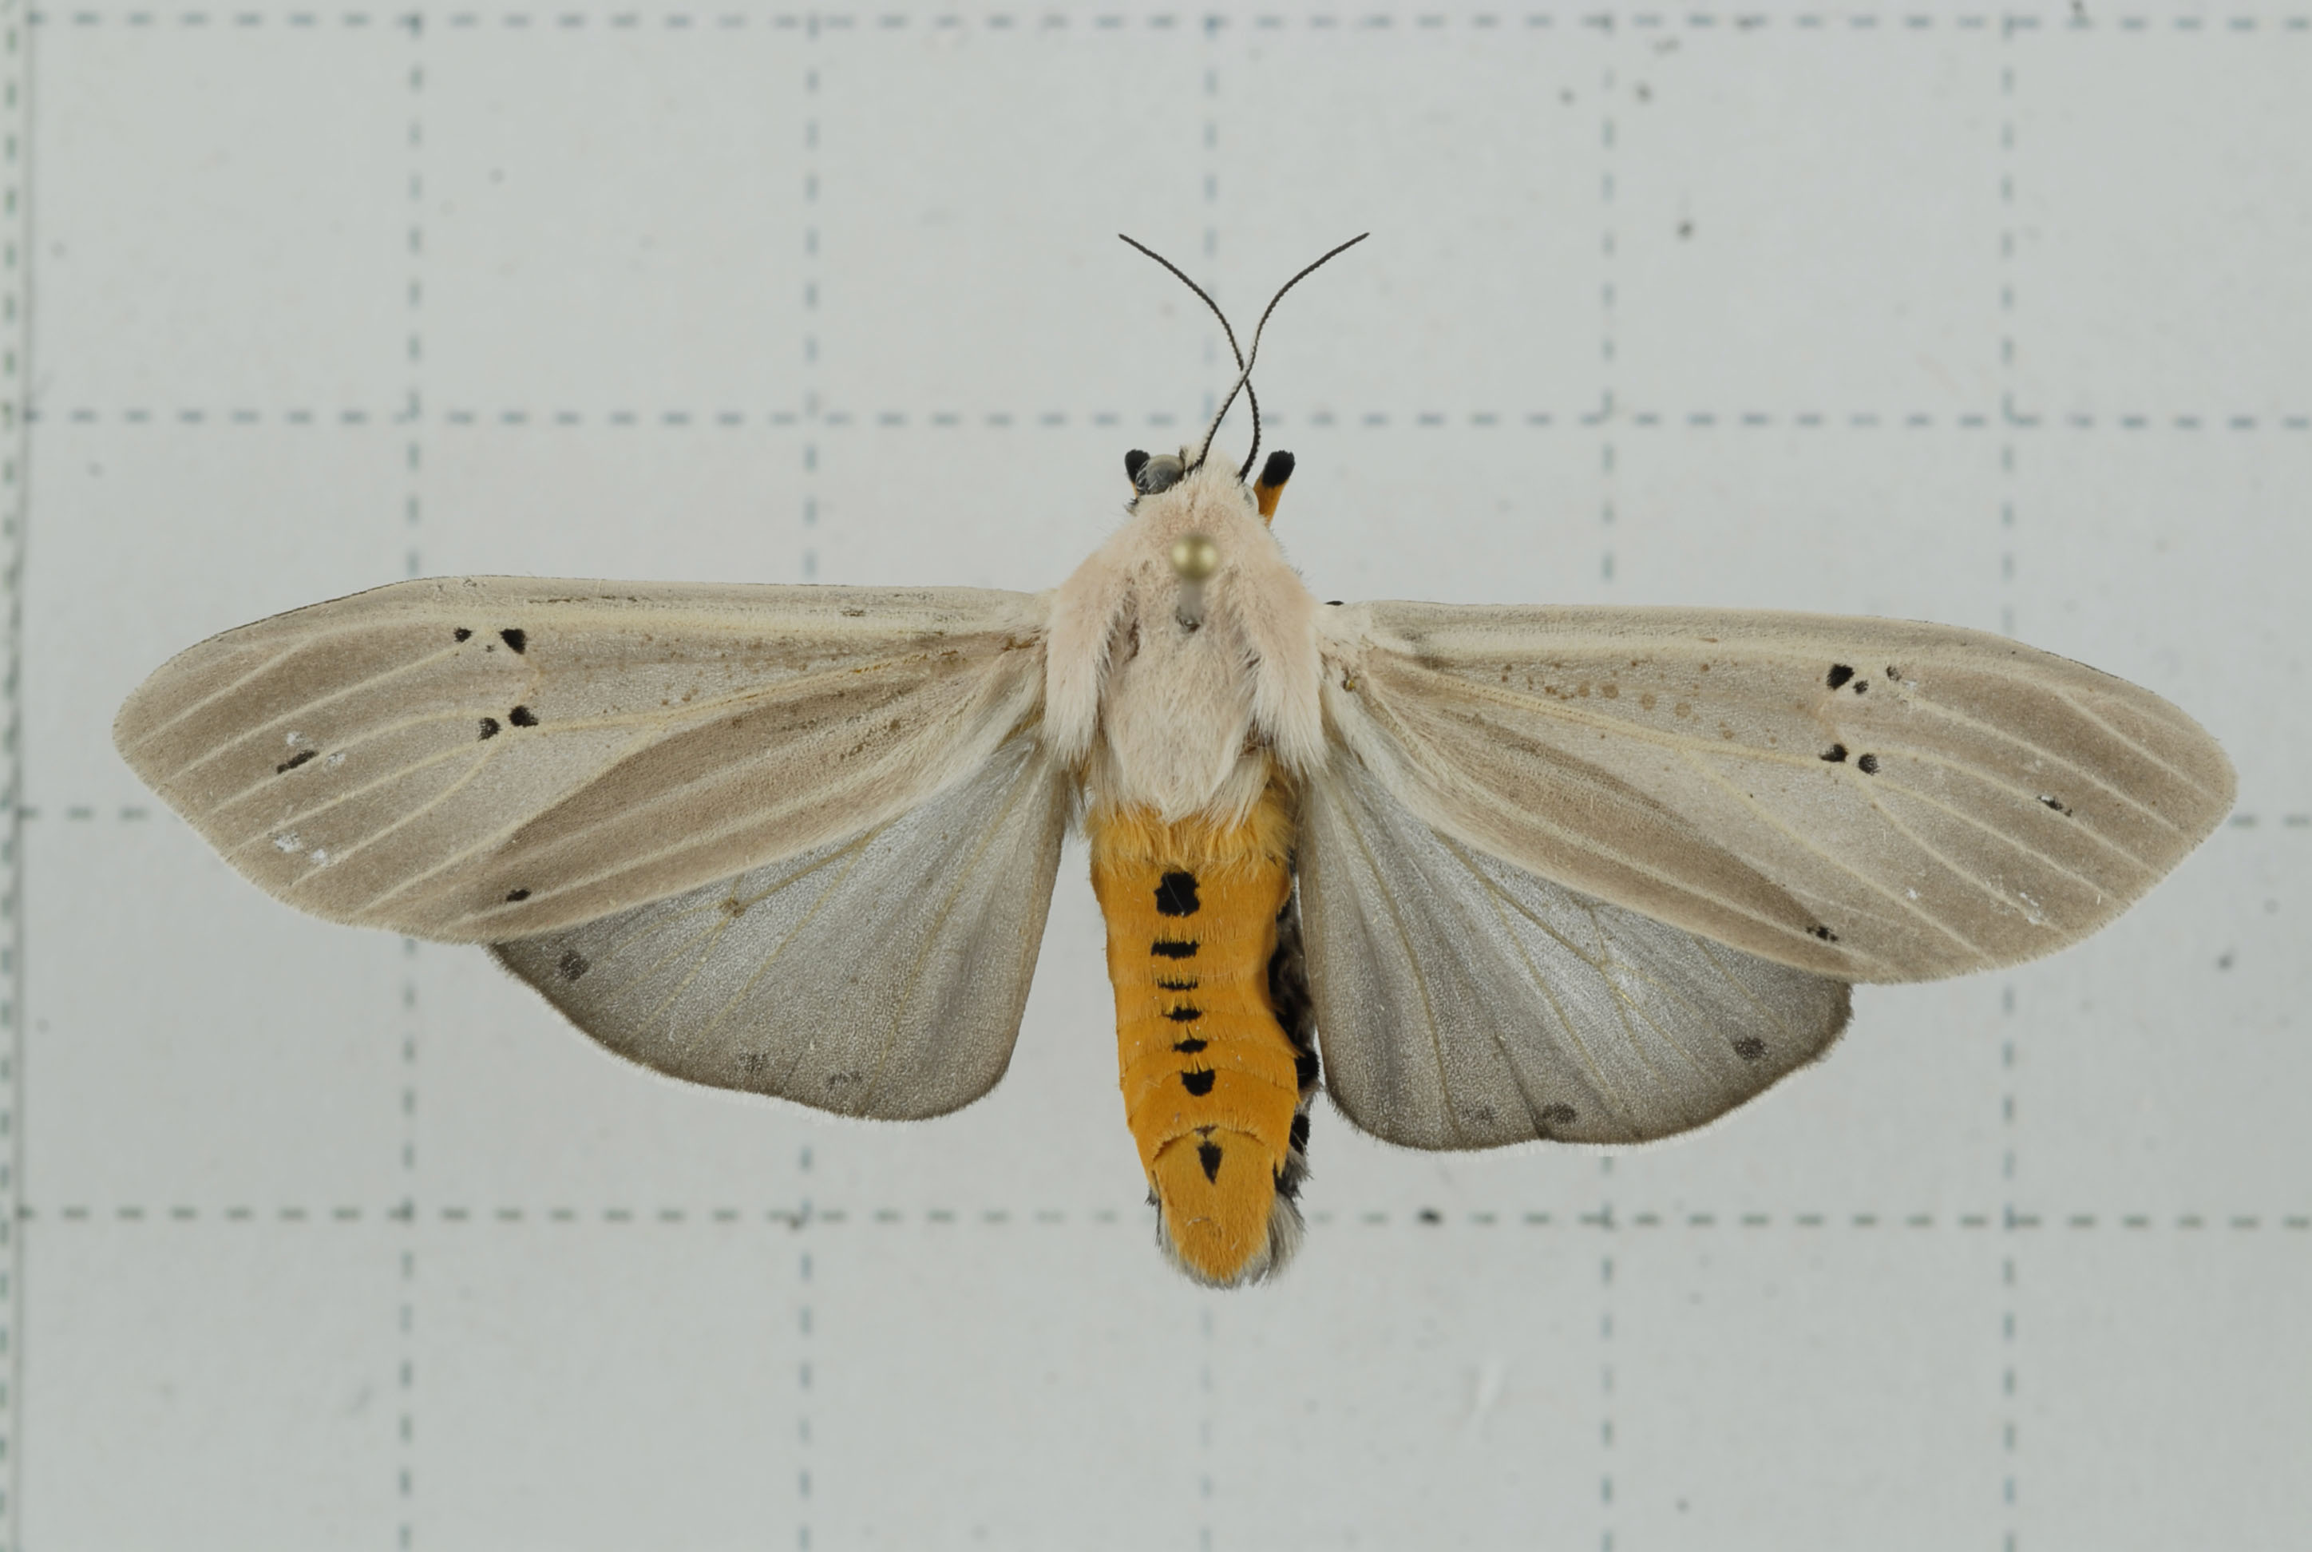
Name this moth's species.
Creatonotos transiens koni
